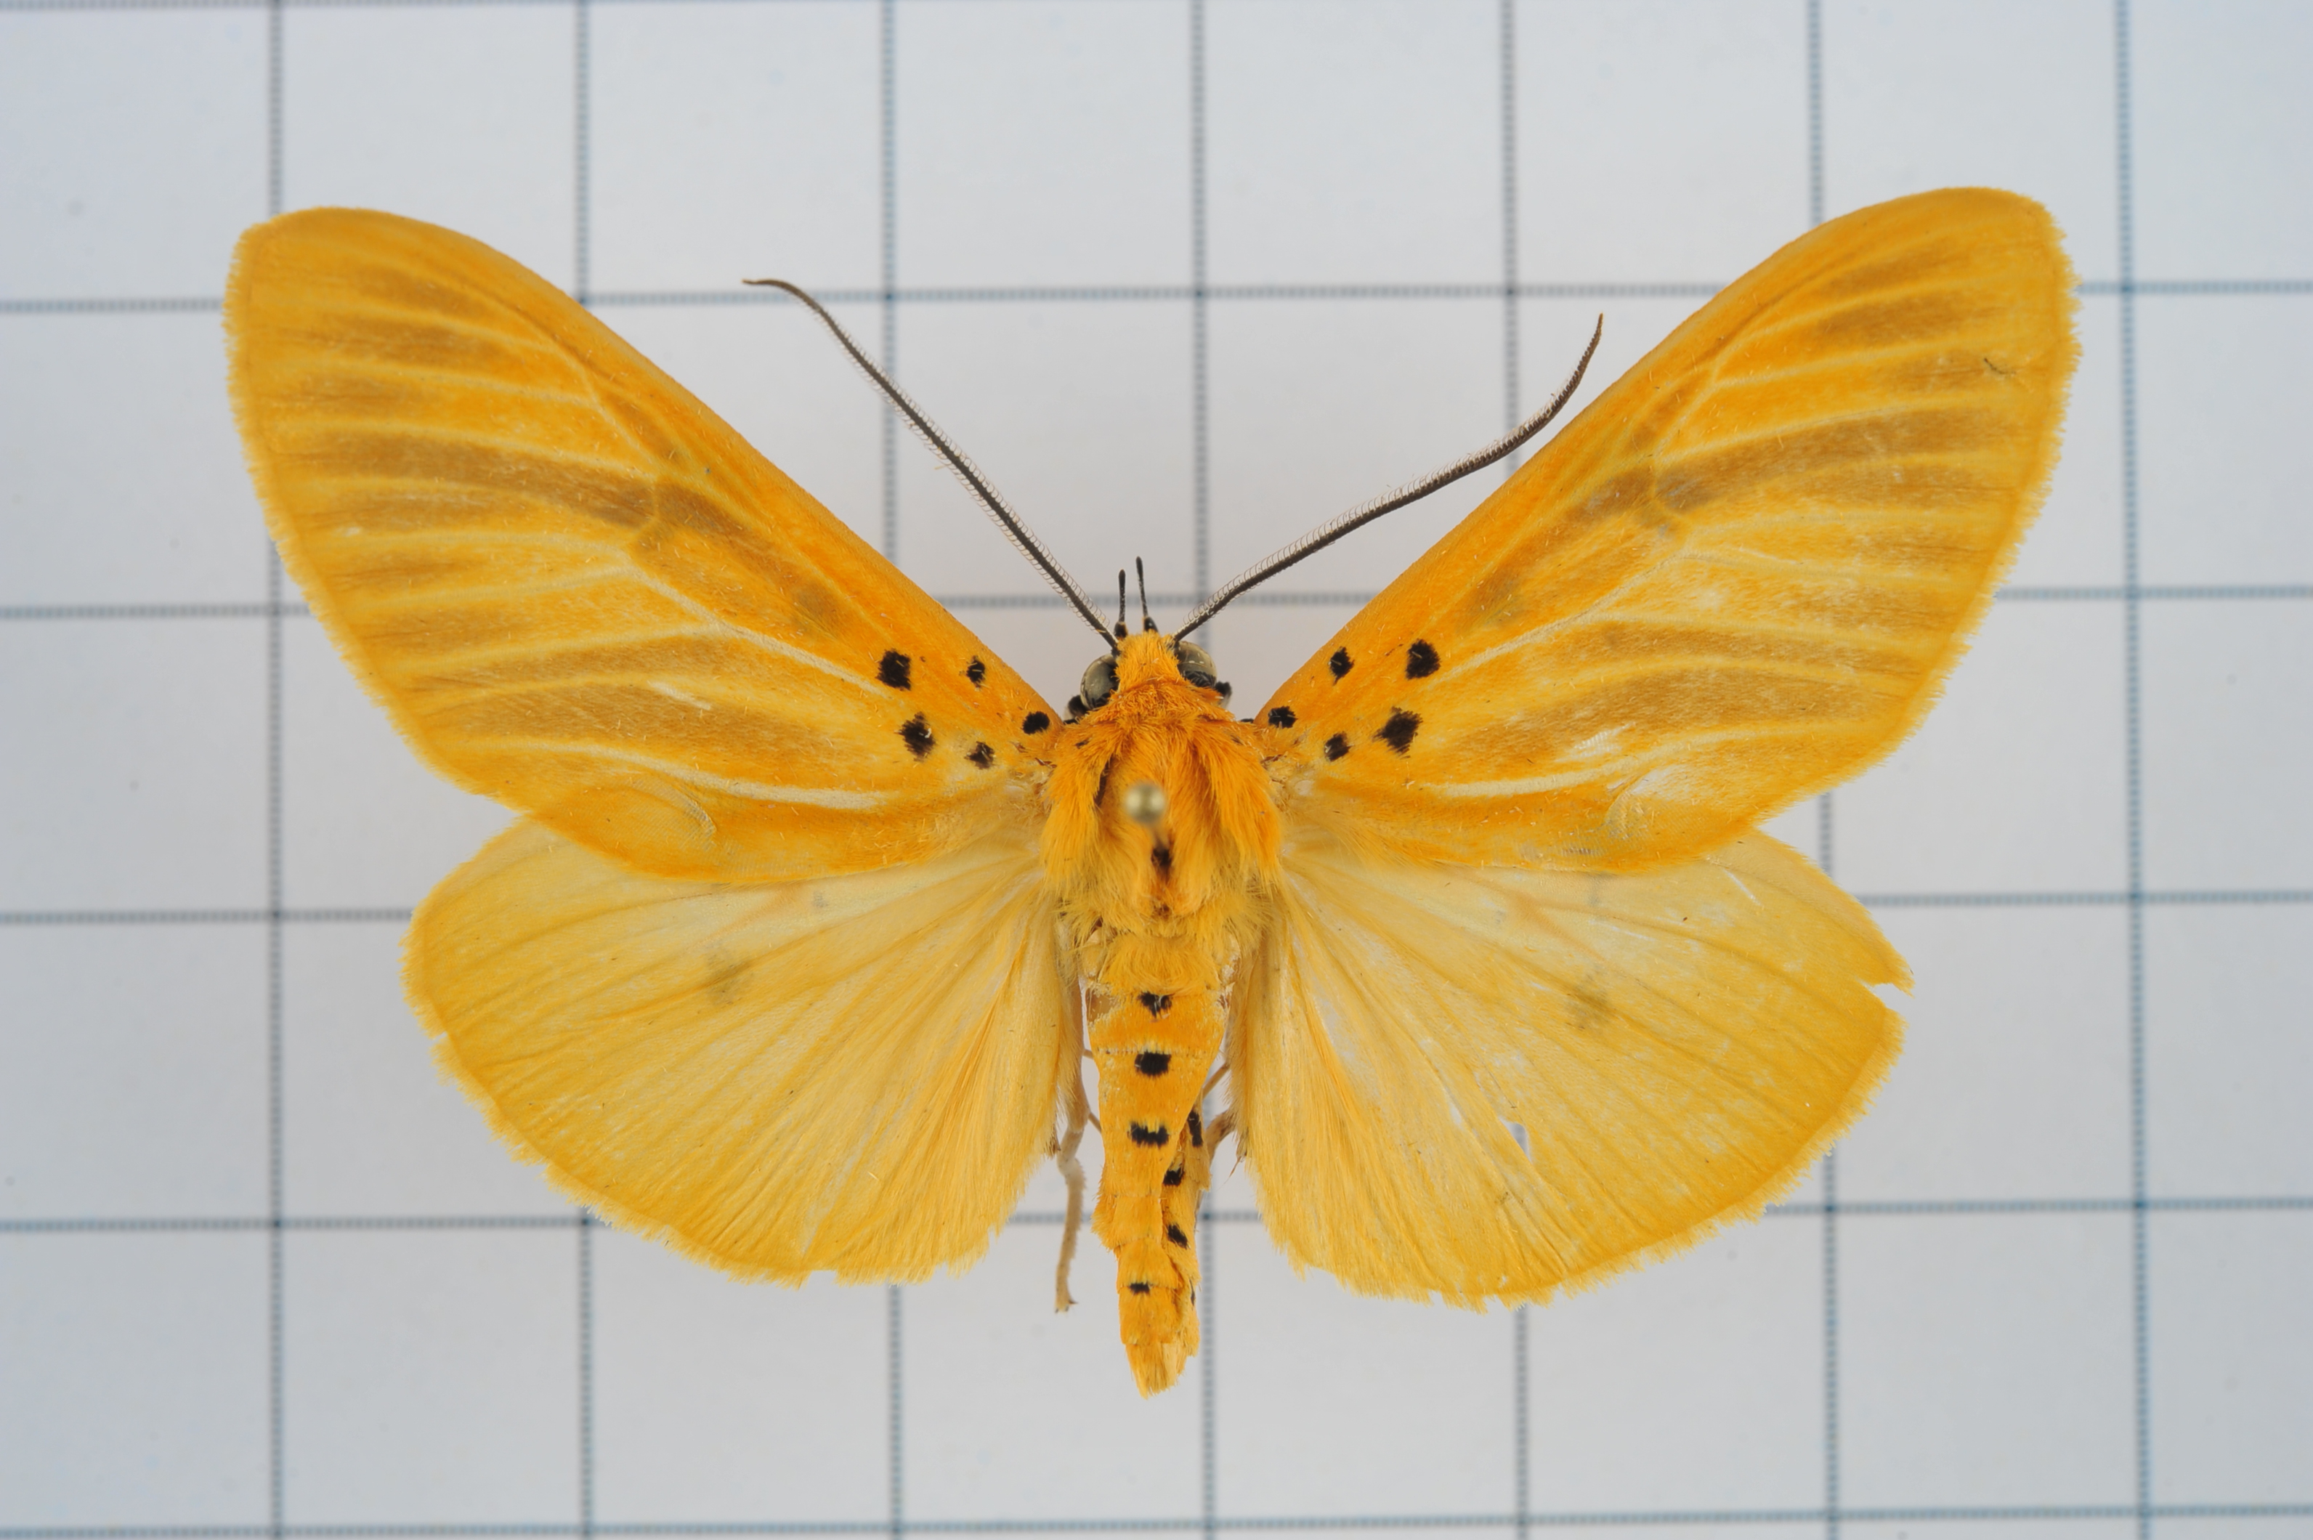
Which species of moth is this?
Asota egens confinis
